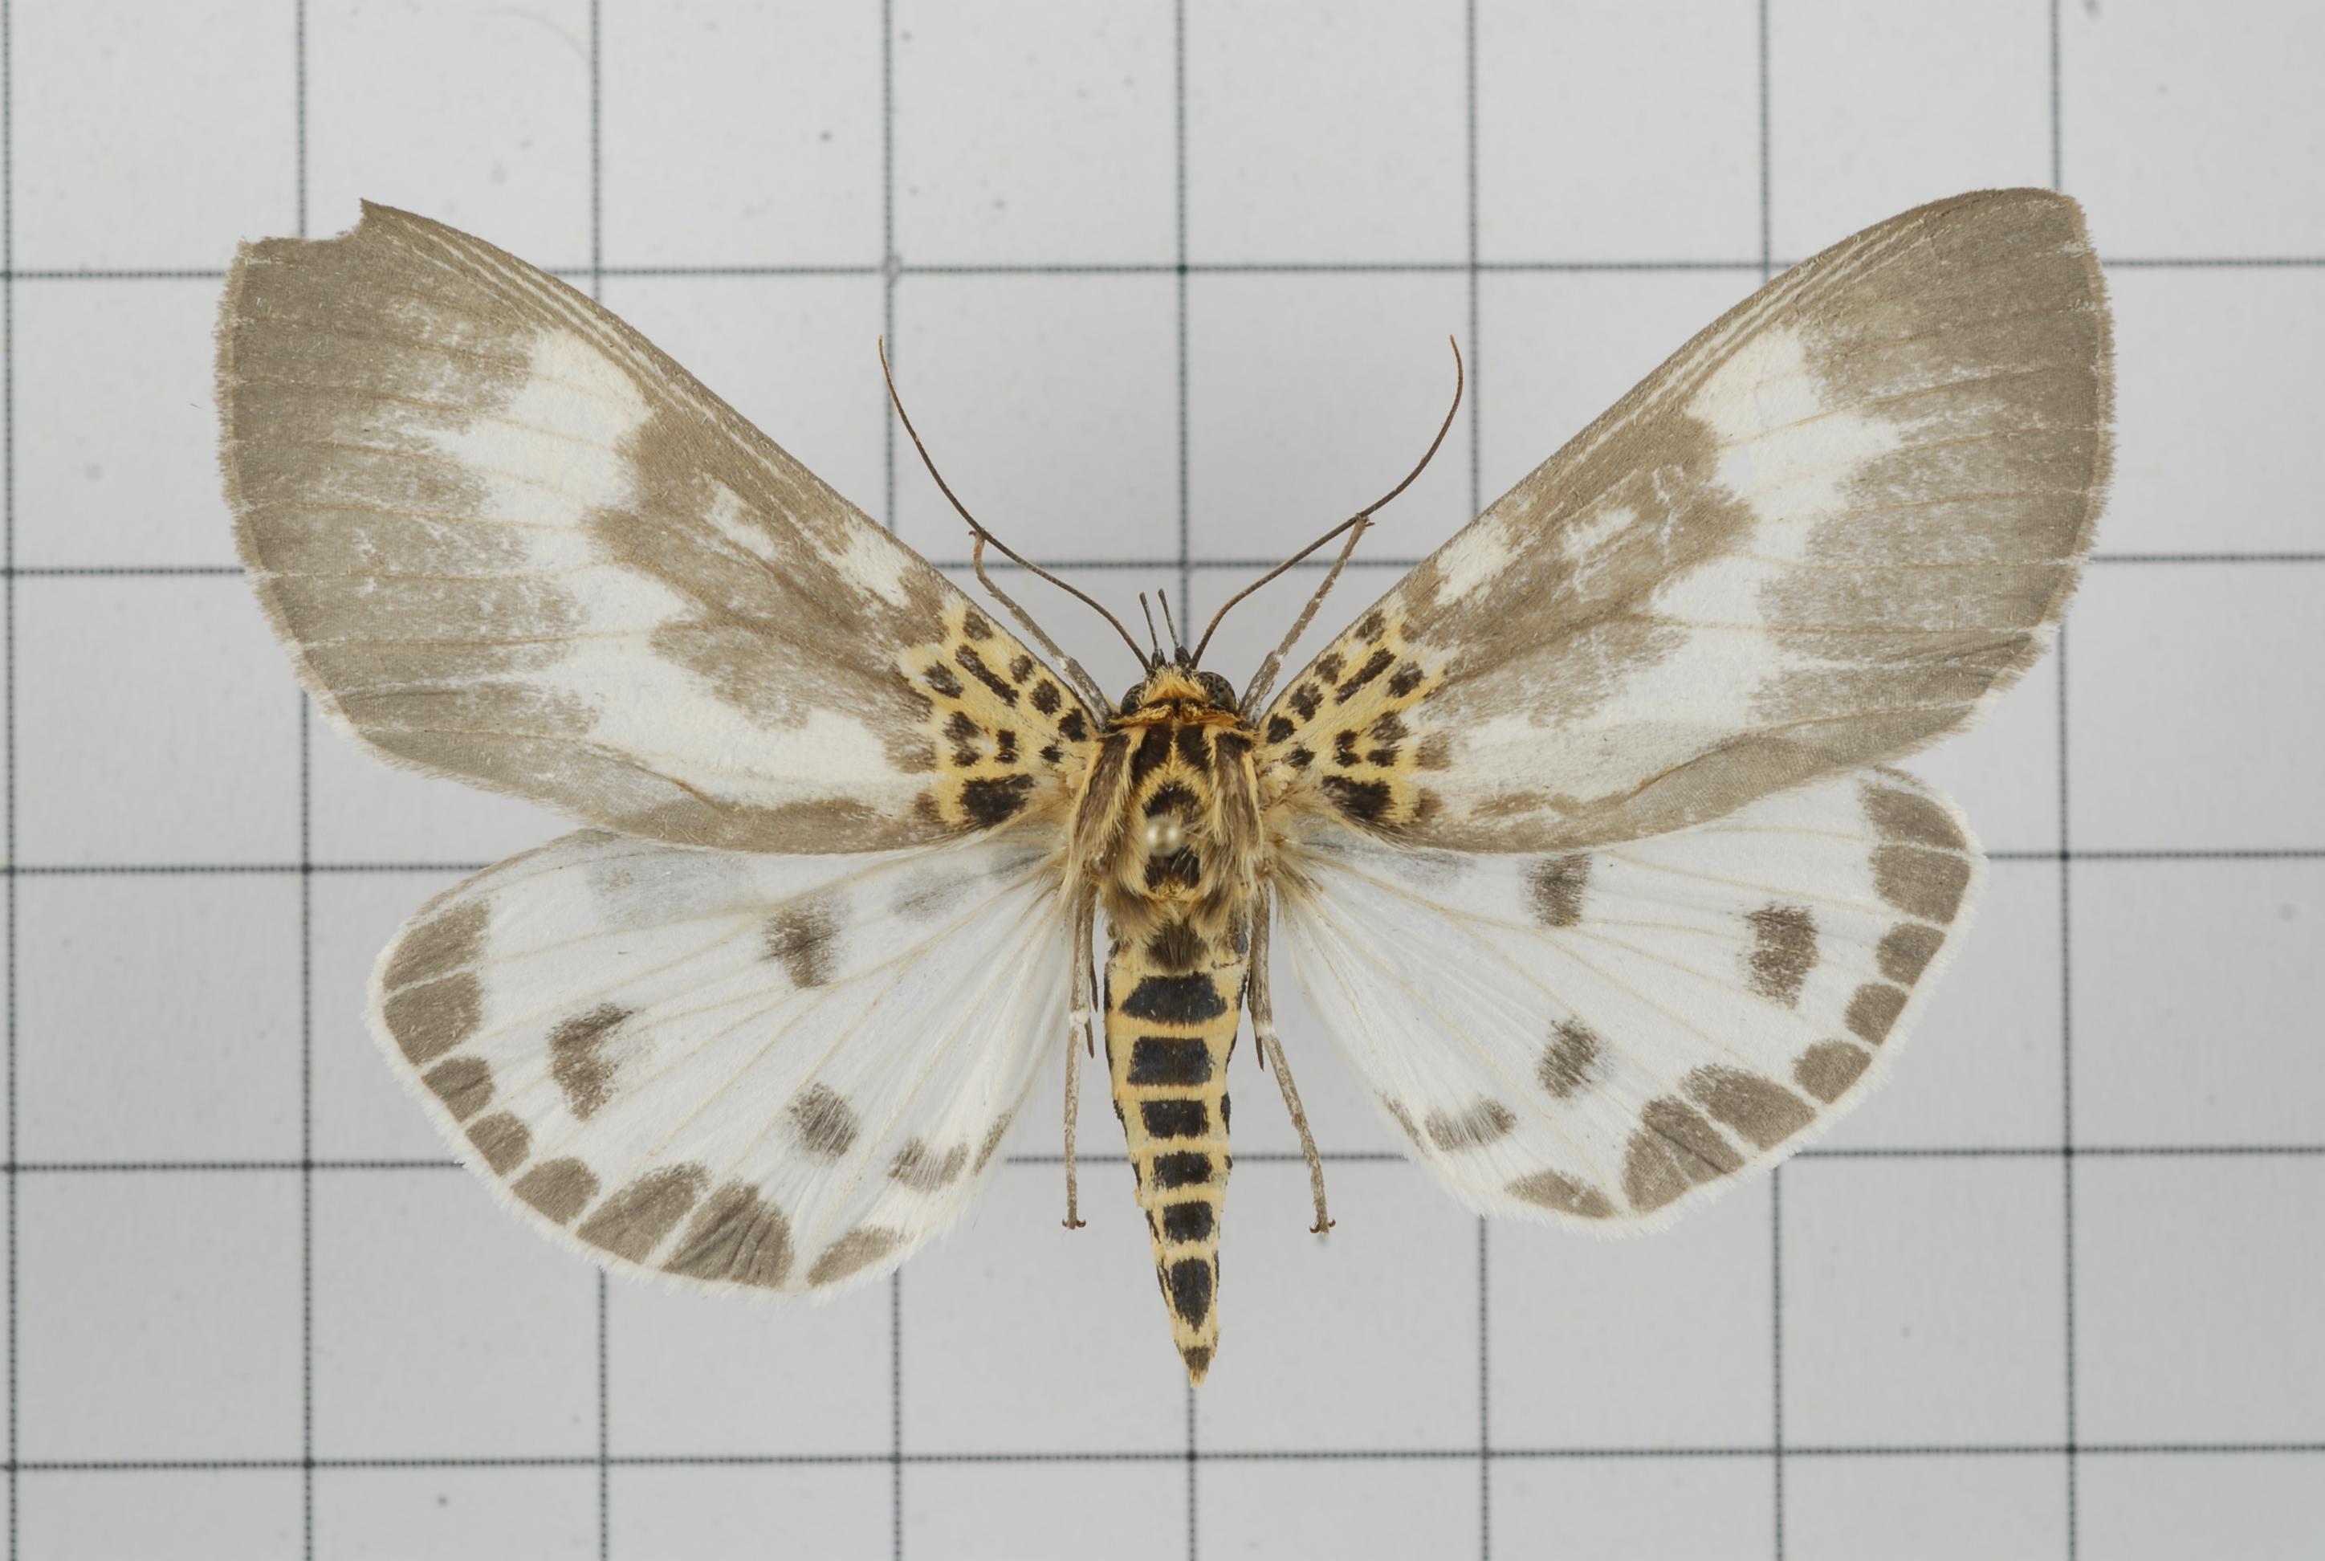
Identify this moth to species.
Asota tortuosa
